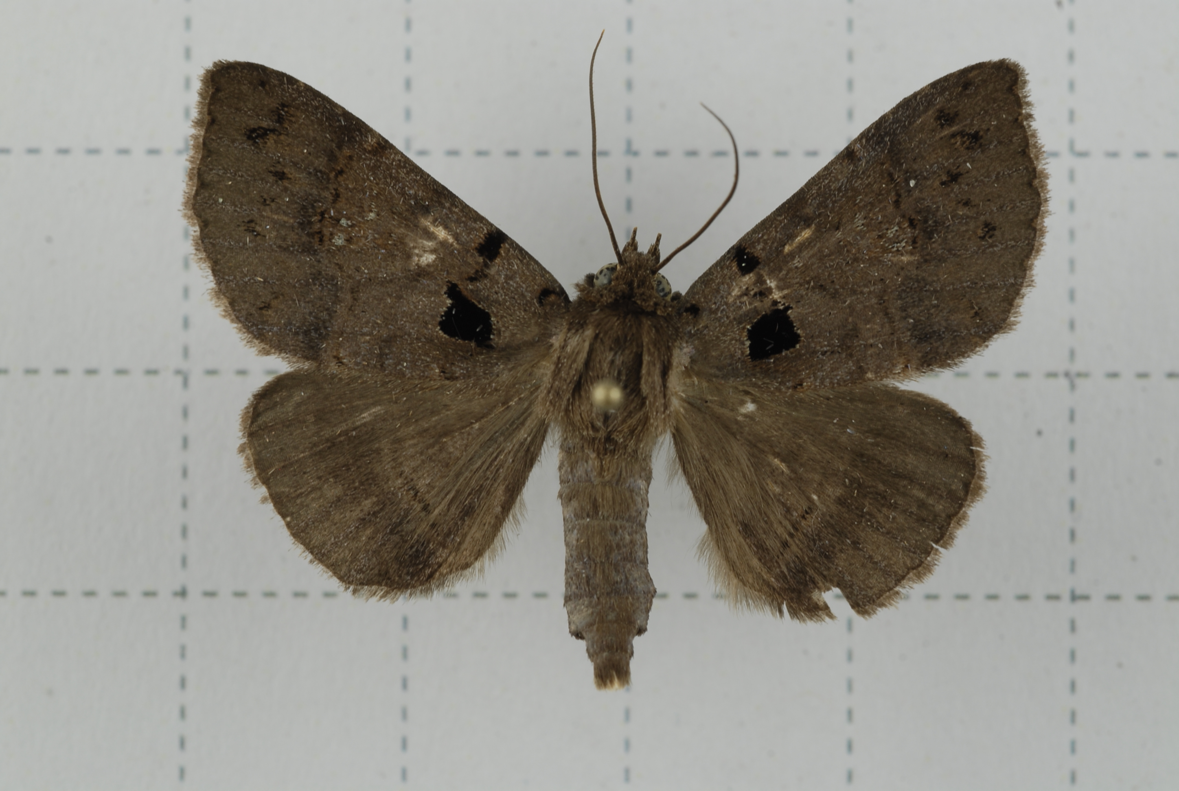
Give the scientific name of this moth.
Avatha bipartita
